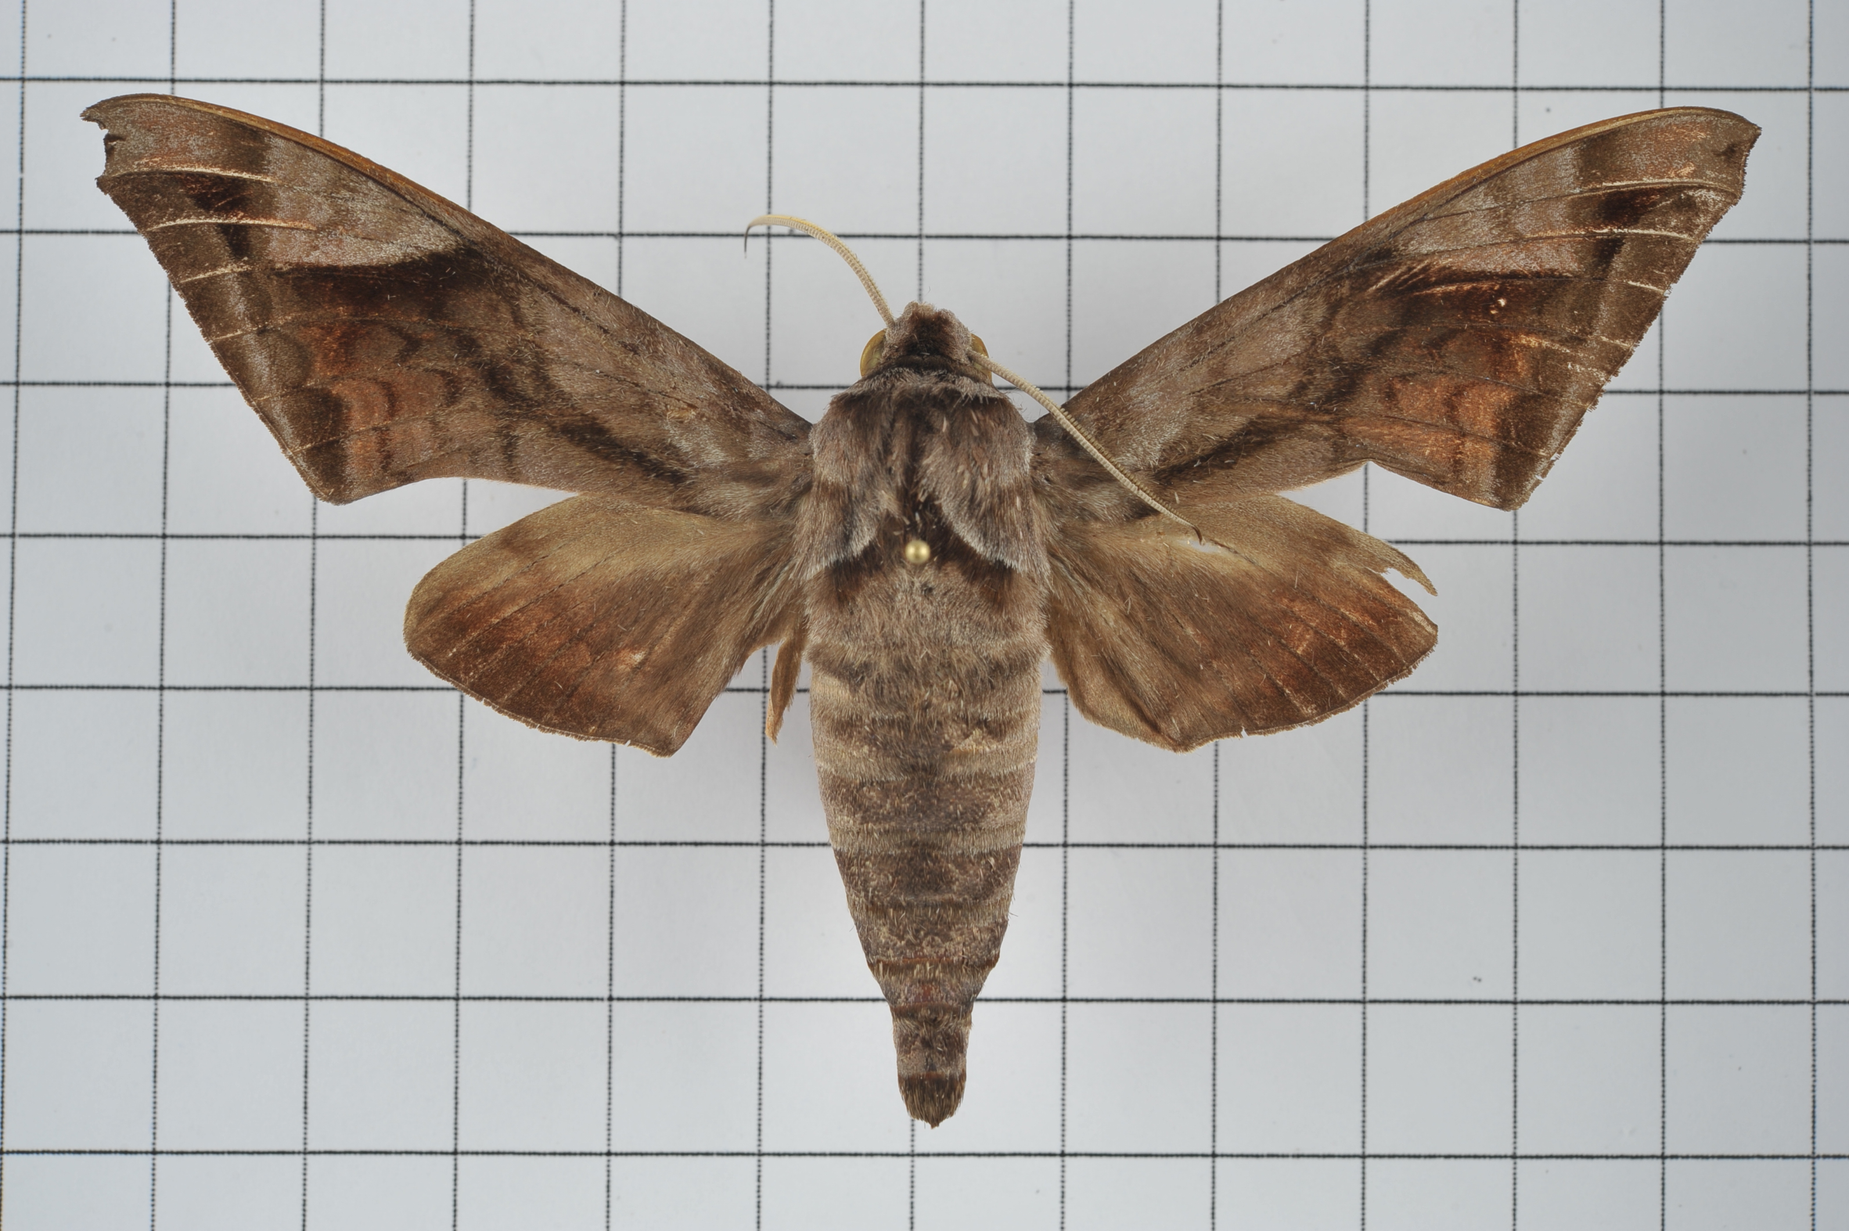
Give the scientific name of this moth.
Acosmeryx naga metanaga
